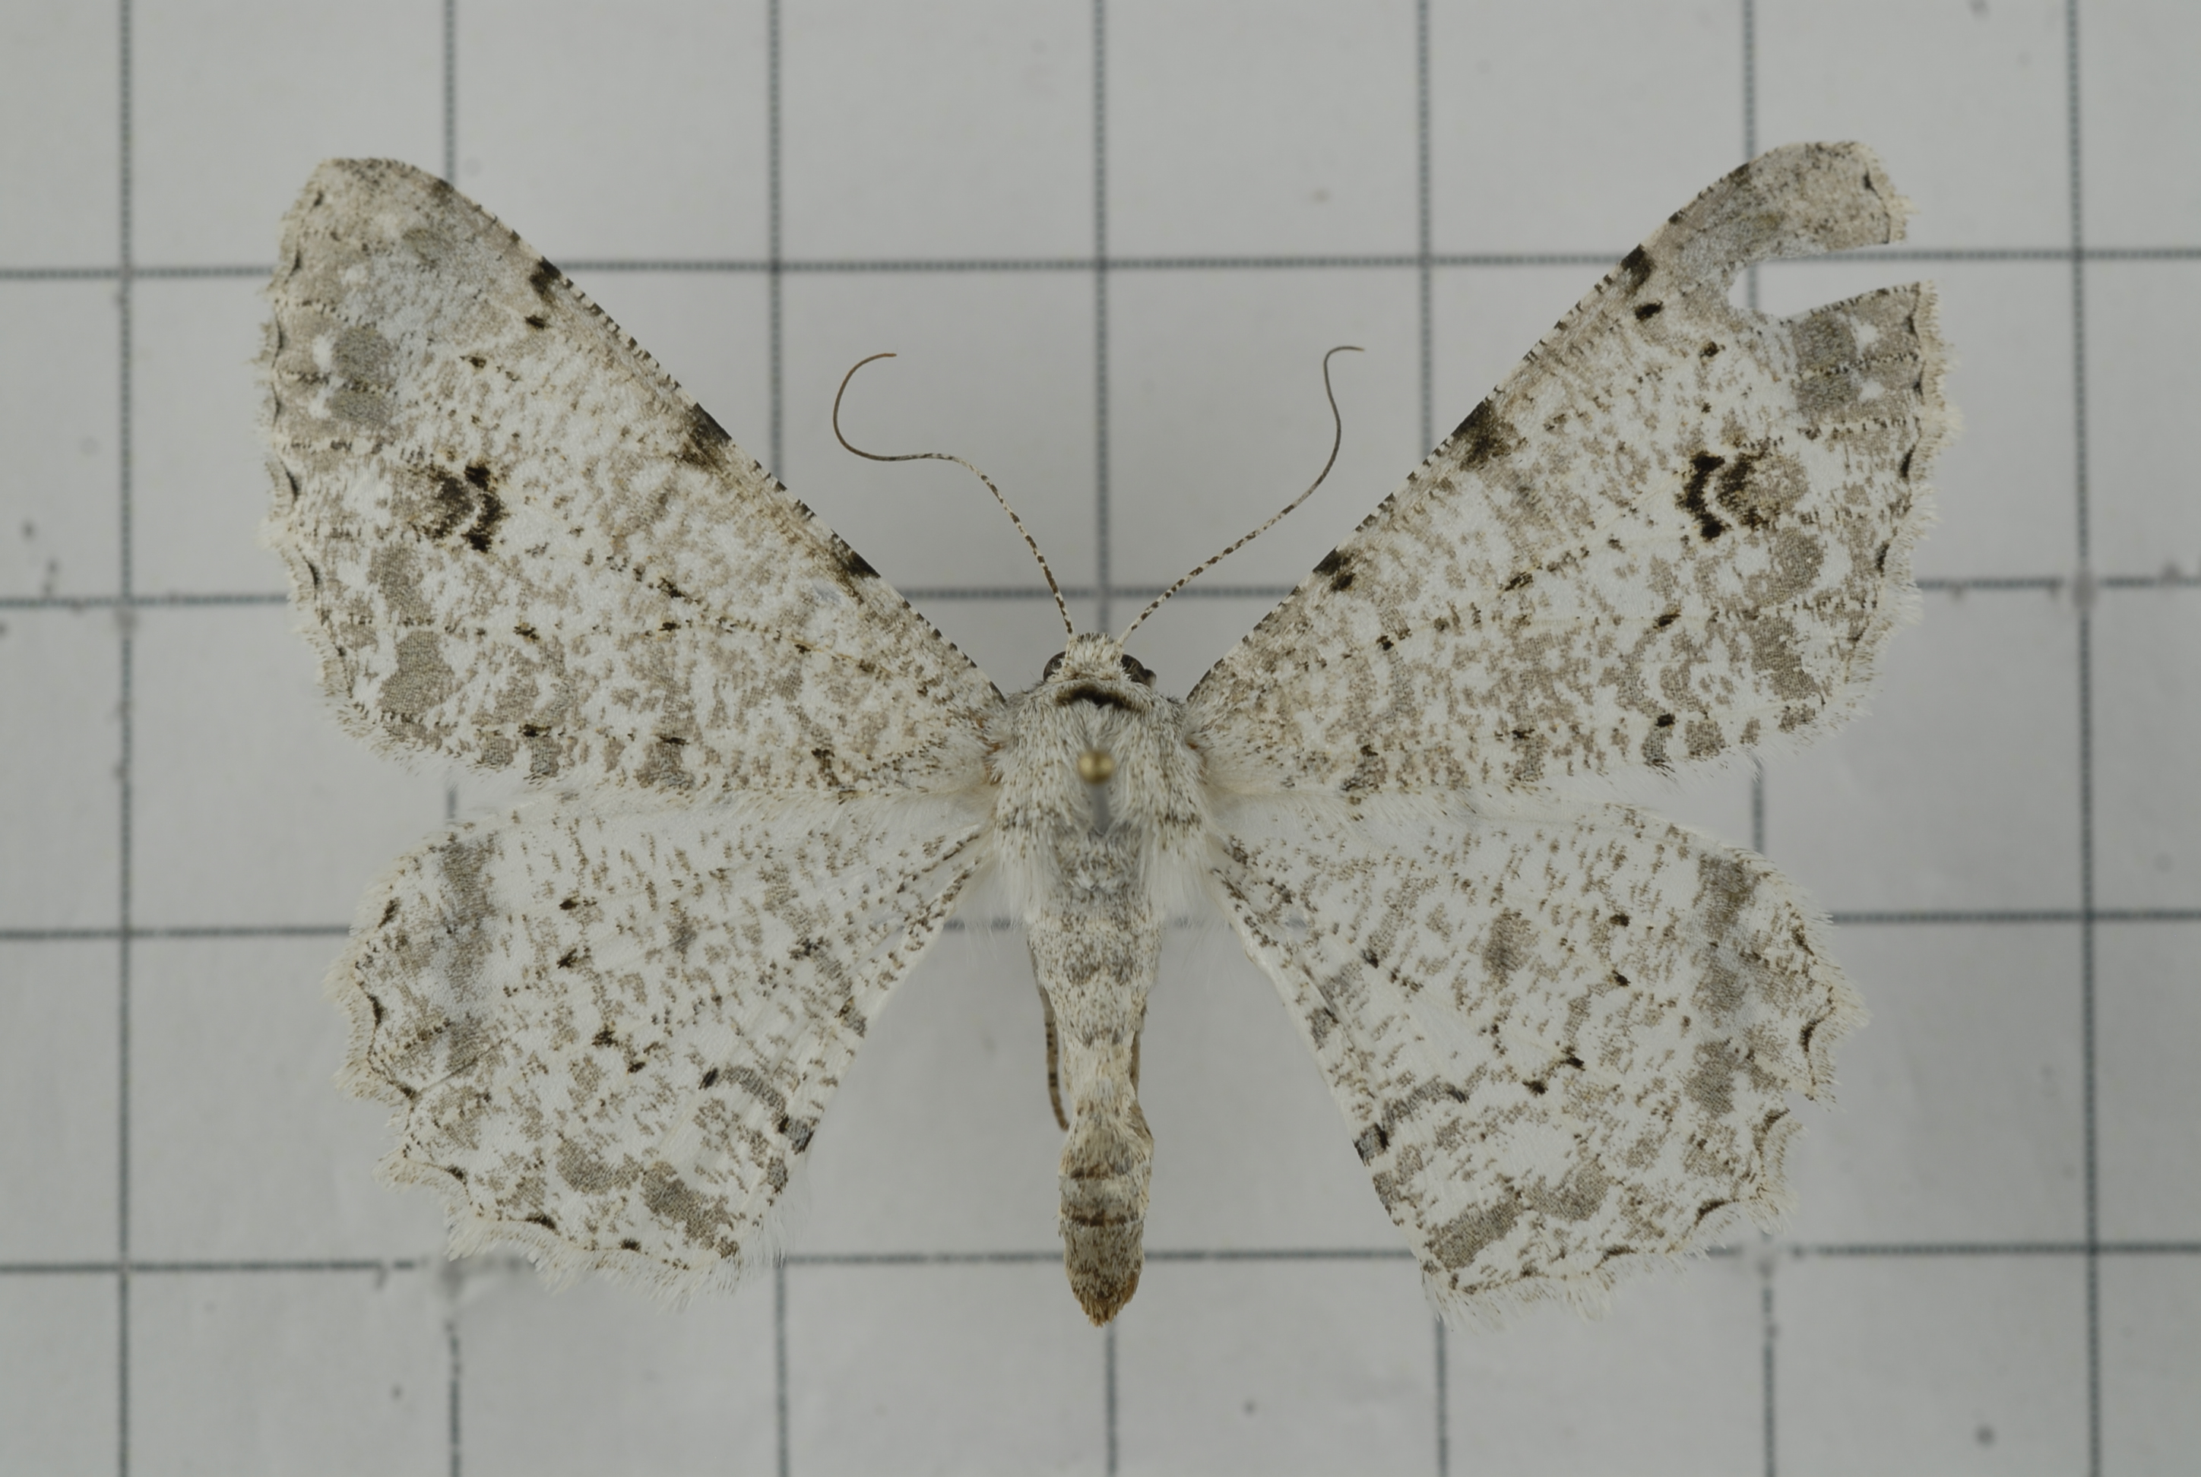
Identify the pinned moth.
Lassaba parvalbidaria parvalbidaria
